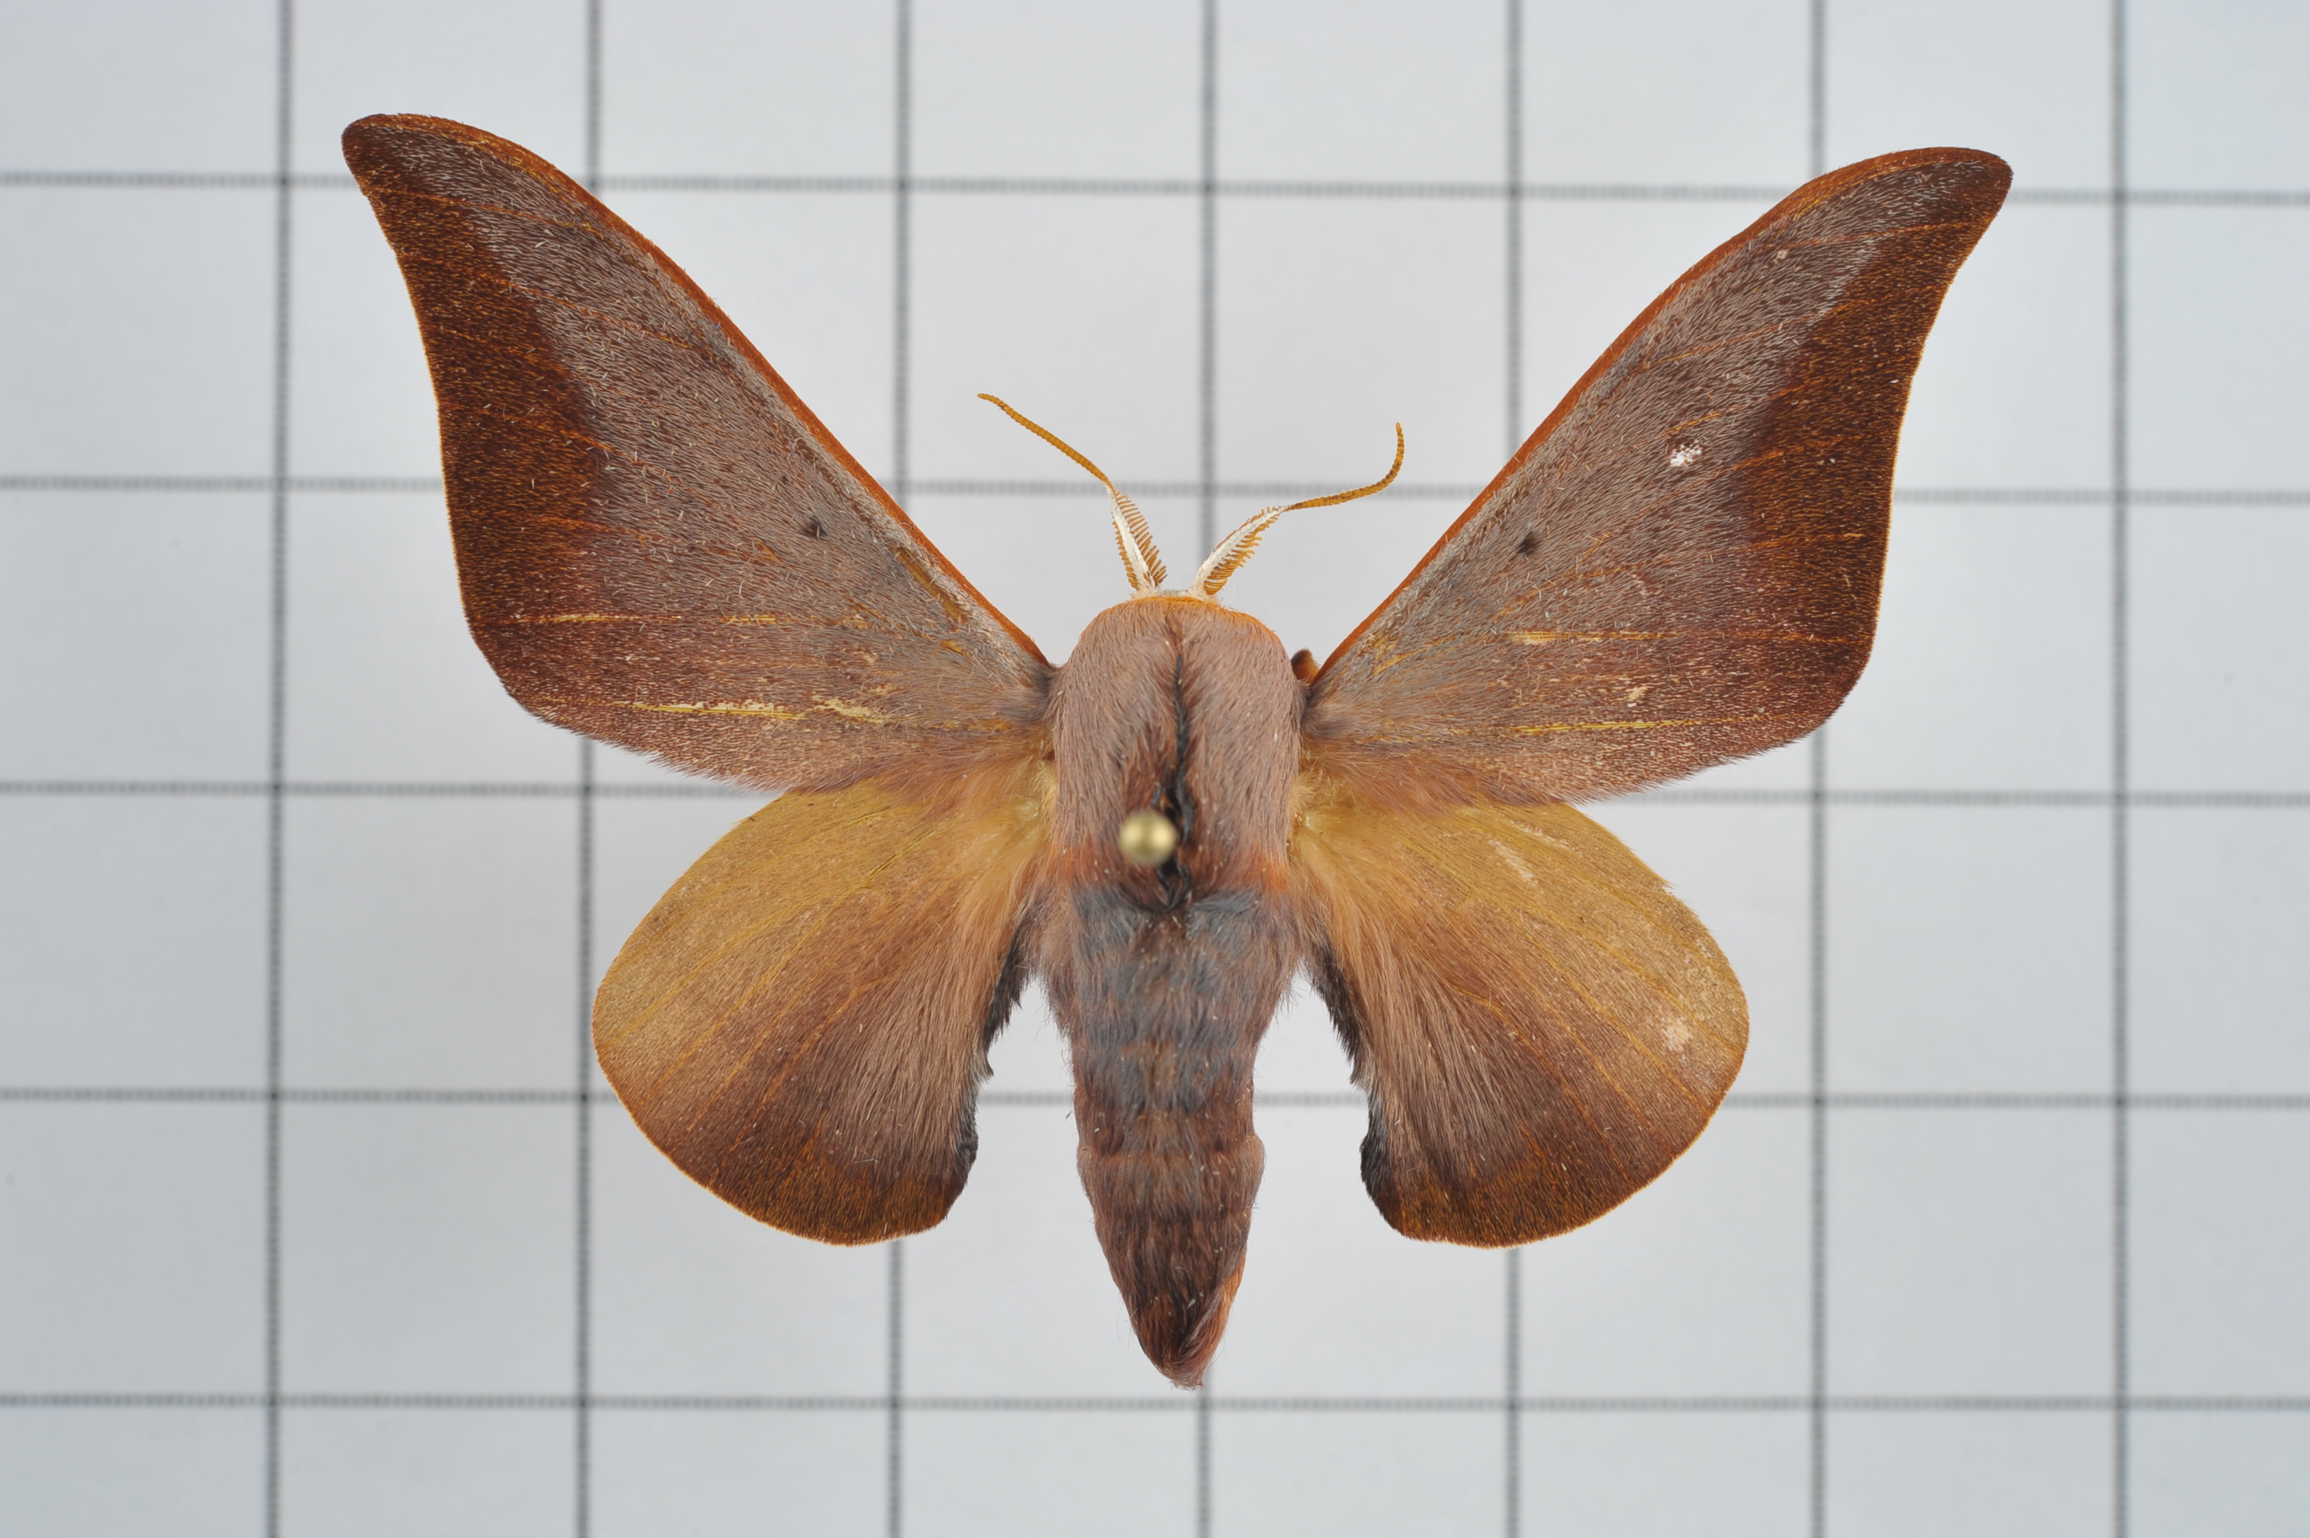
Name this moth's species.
Comparmustilia gerontica
